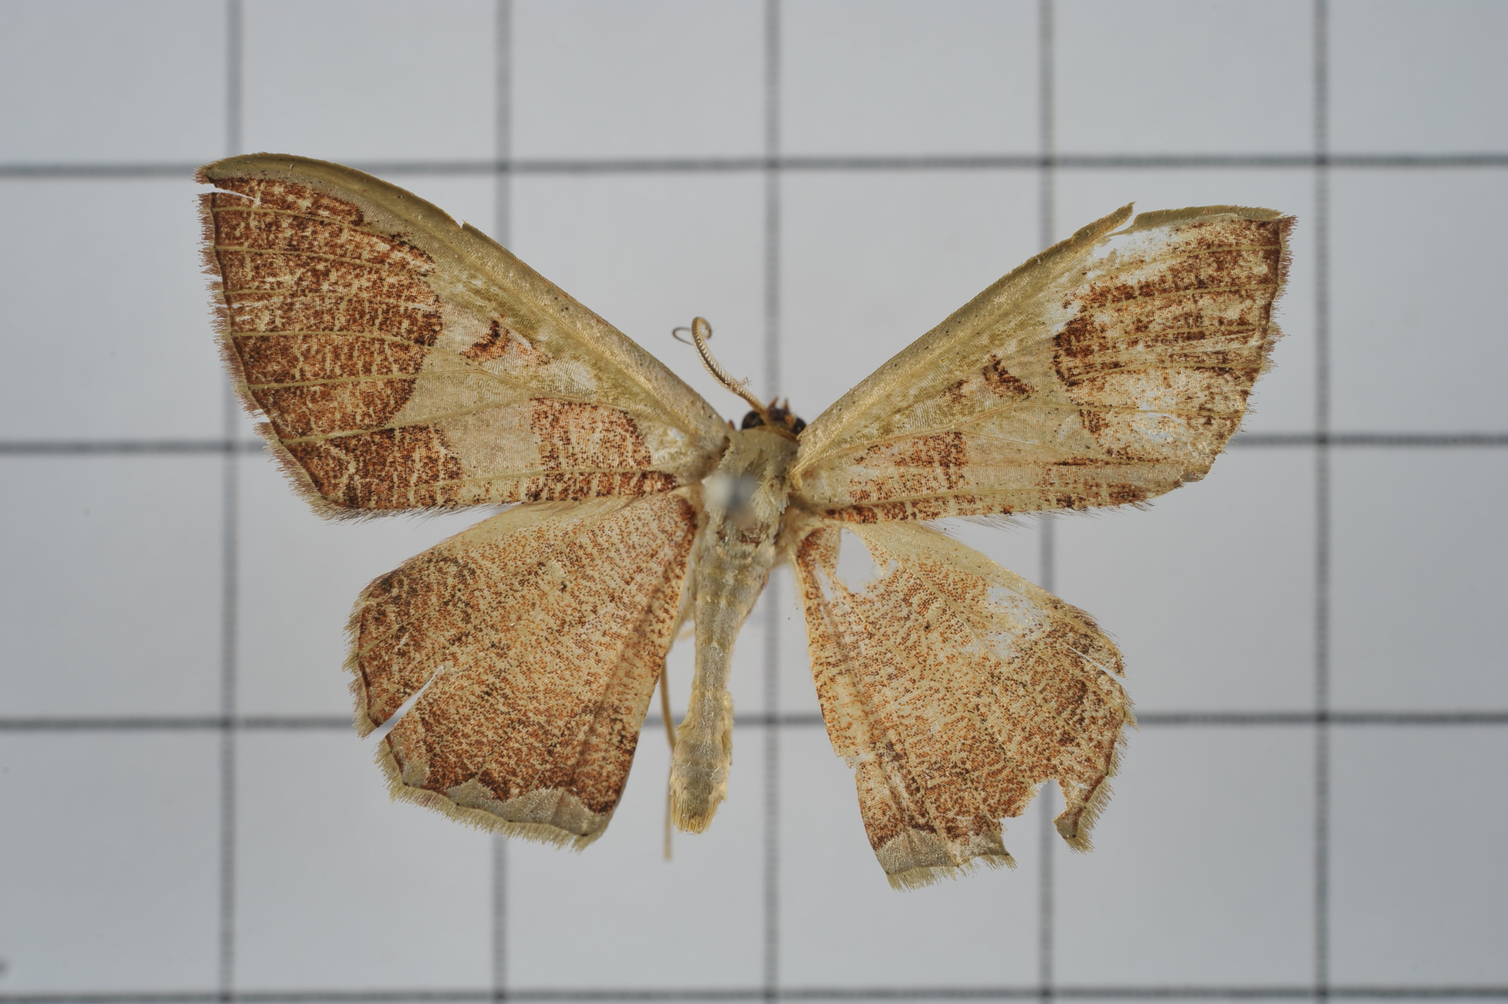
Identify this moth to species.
Zythos avellanea
